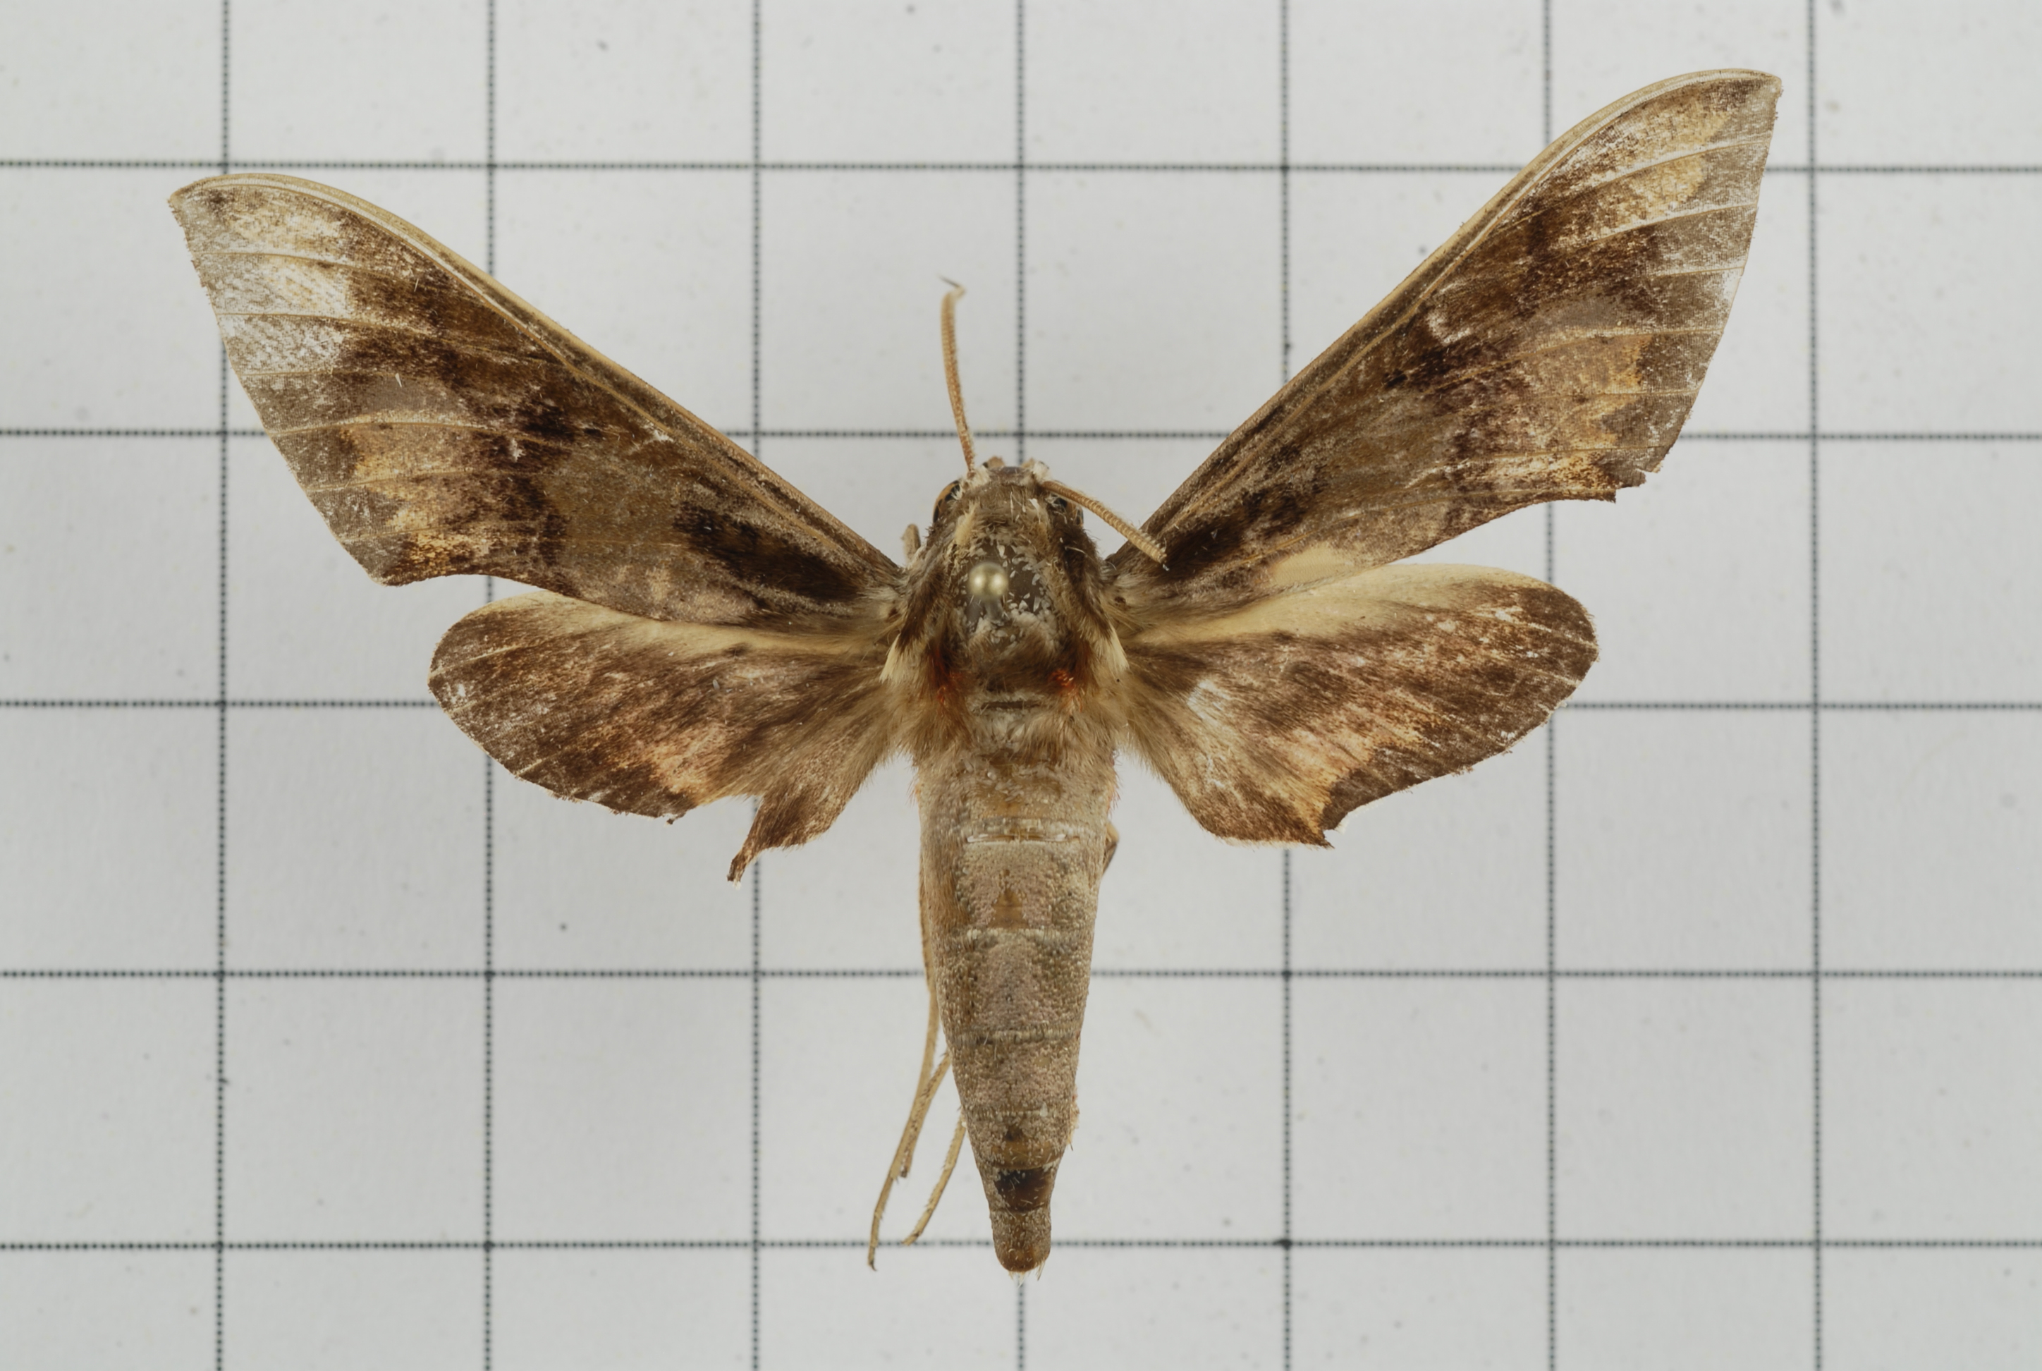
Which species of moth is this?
Rhagastis binoculata
